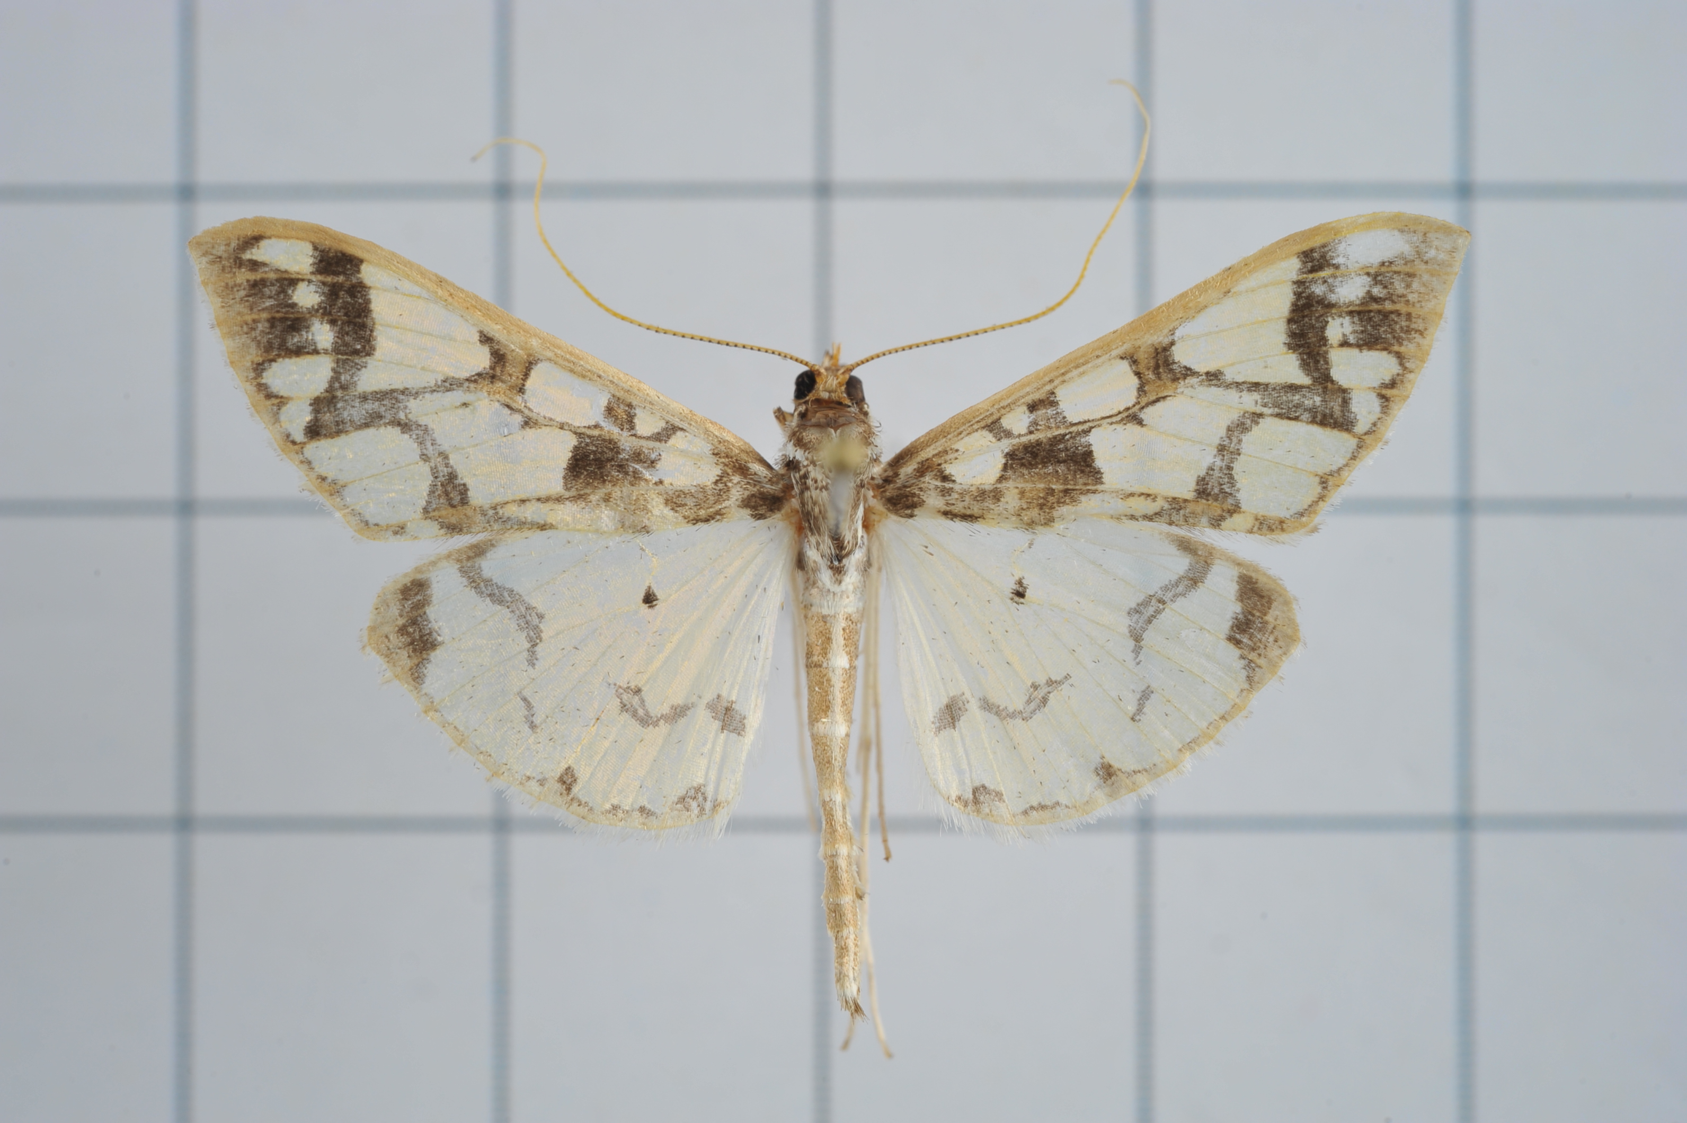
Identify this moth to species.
Polythlipta divaricata
